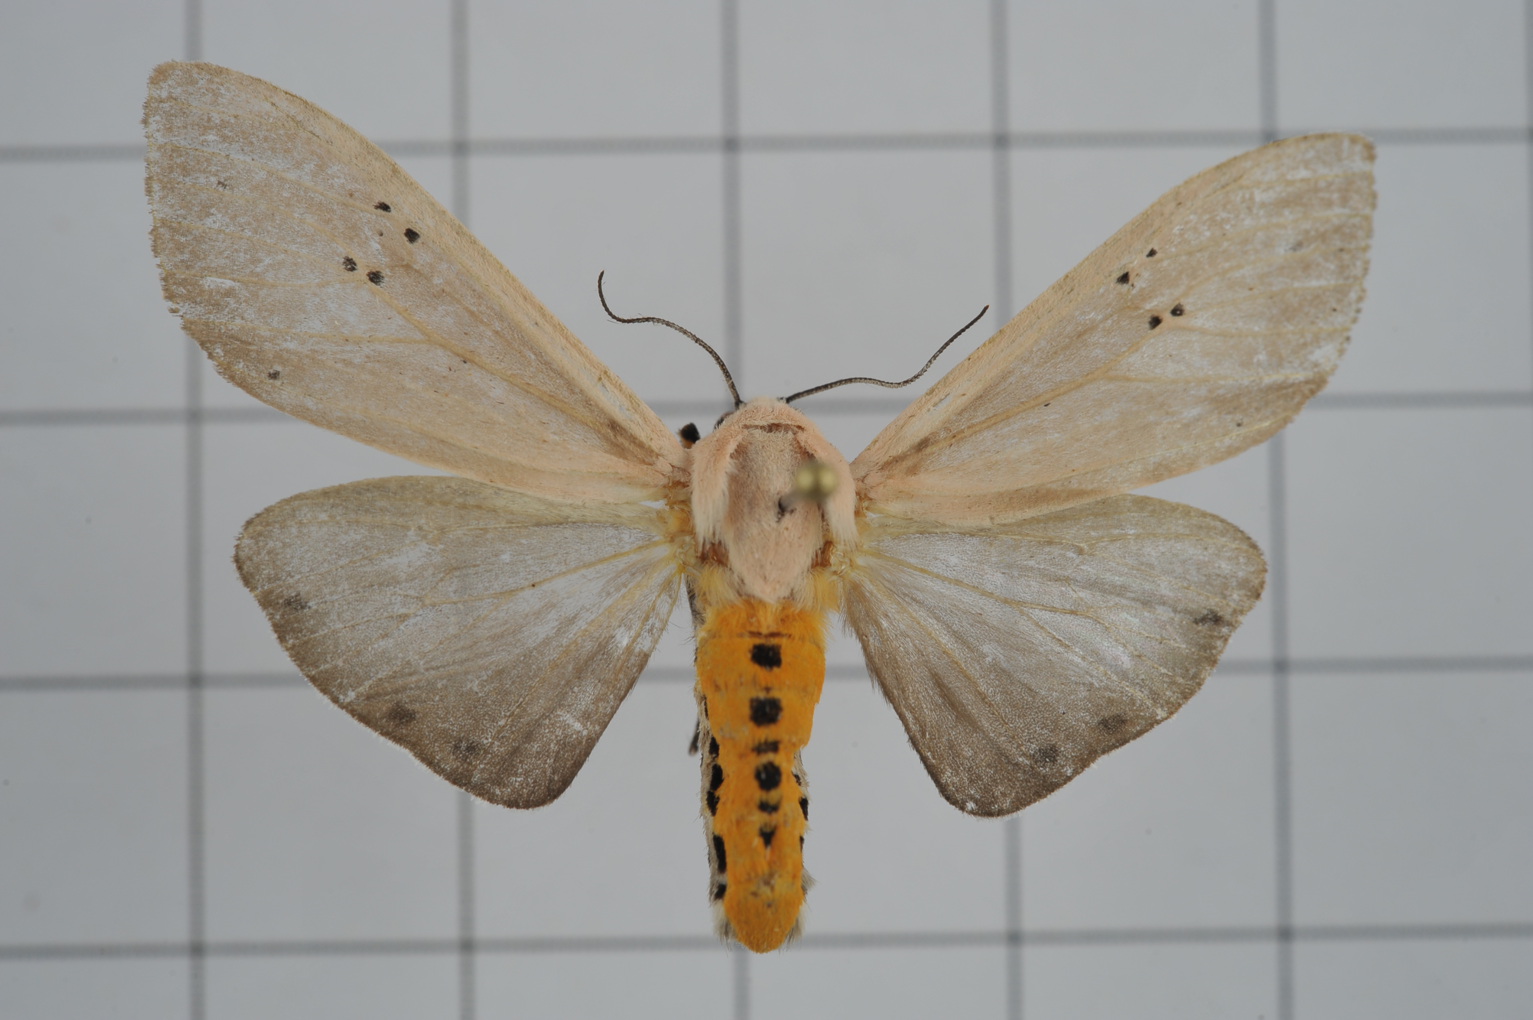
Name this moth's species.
Creatonotos transiens koni
